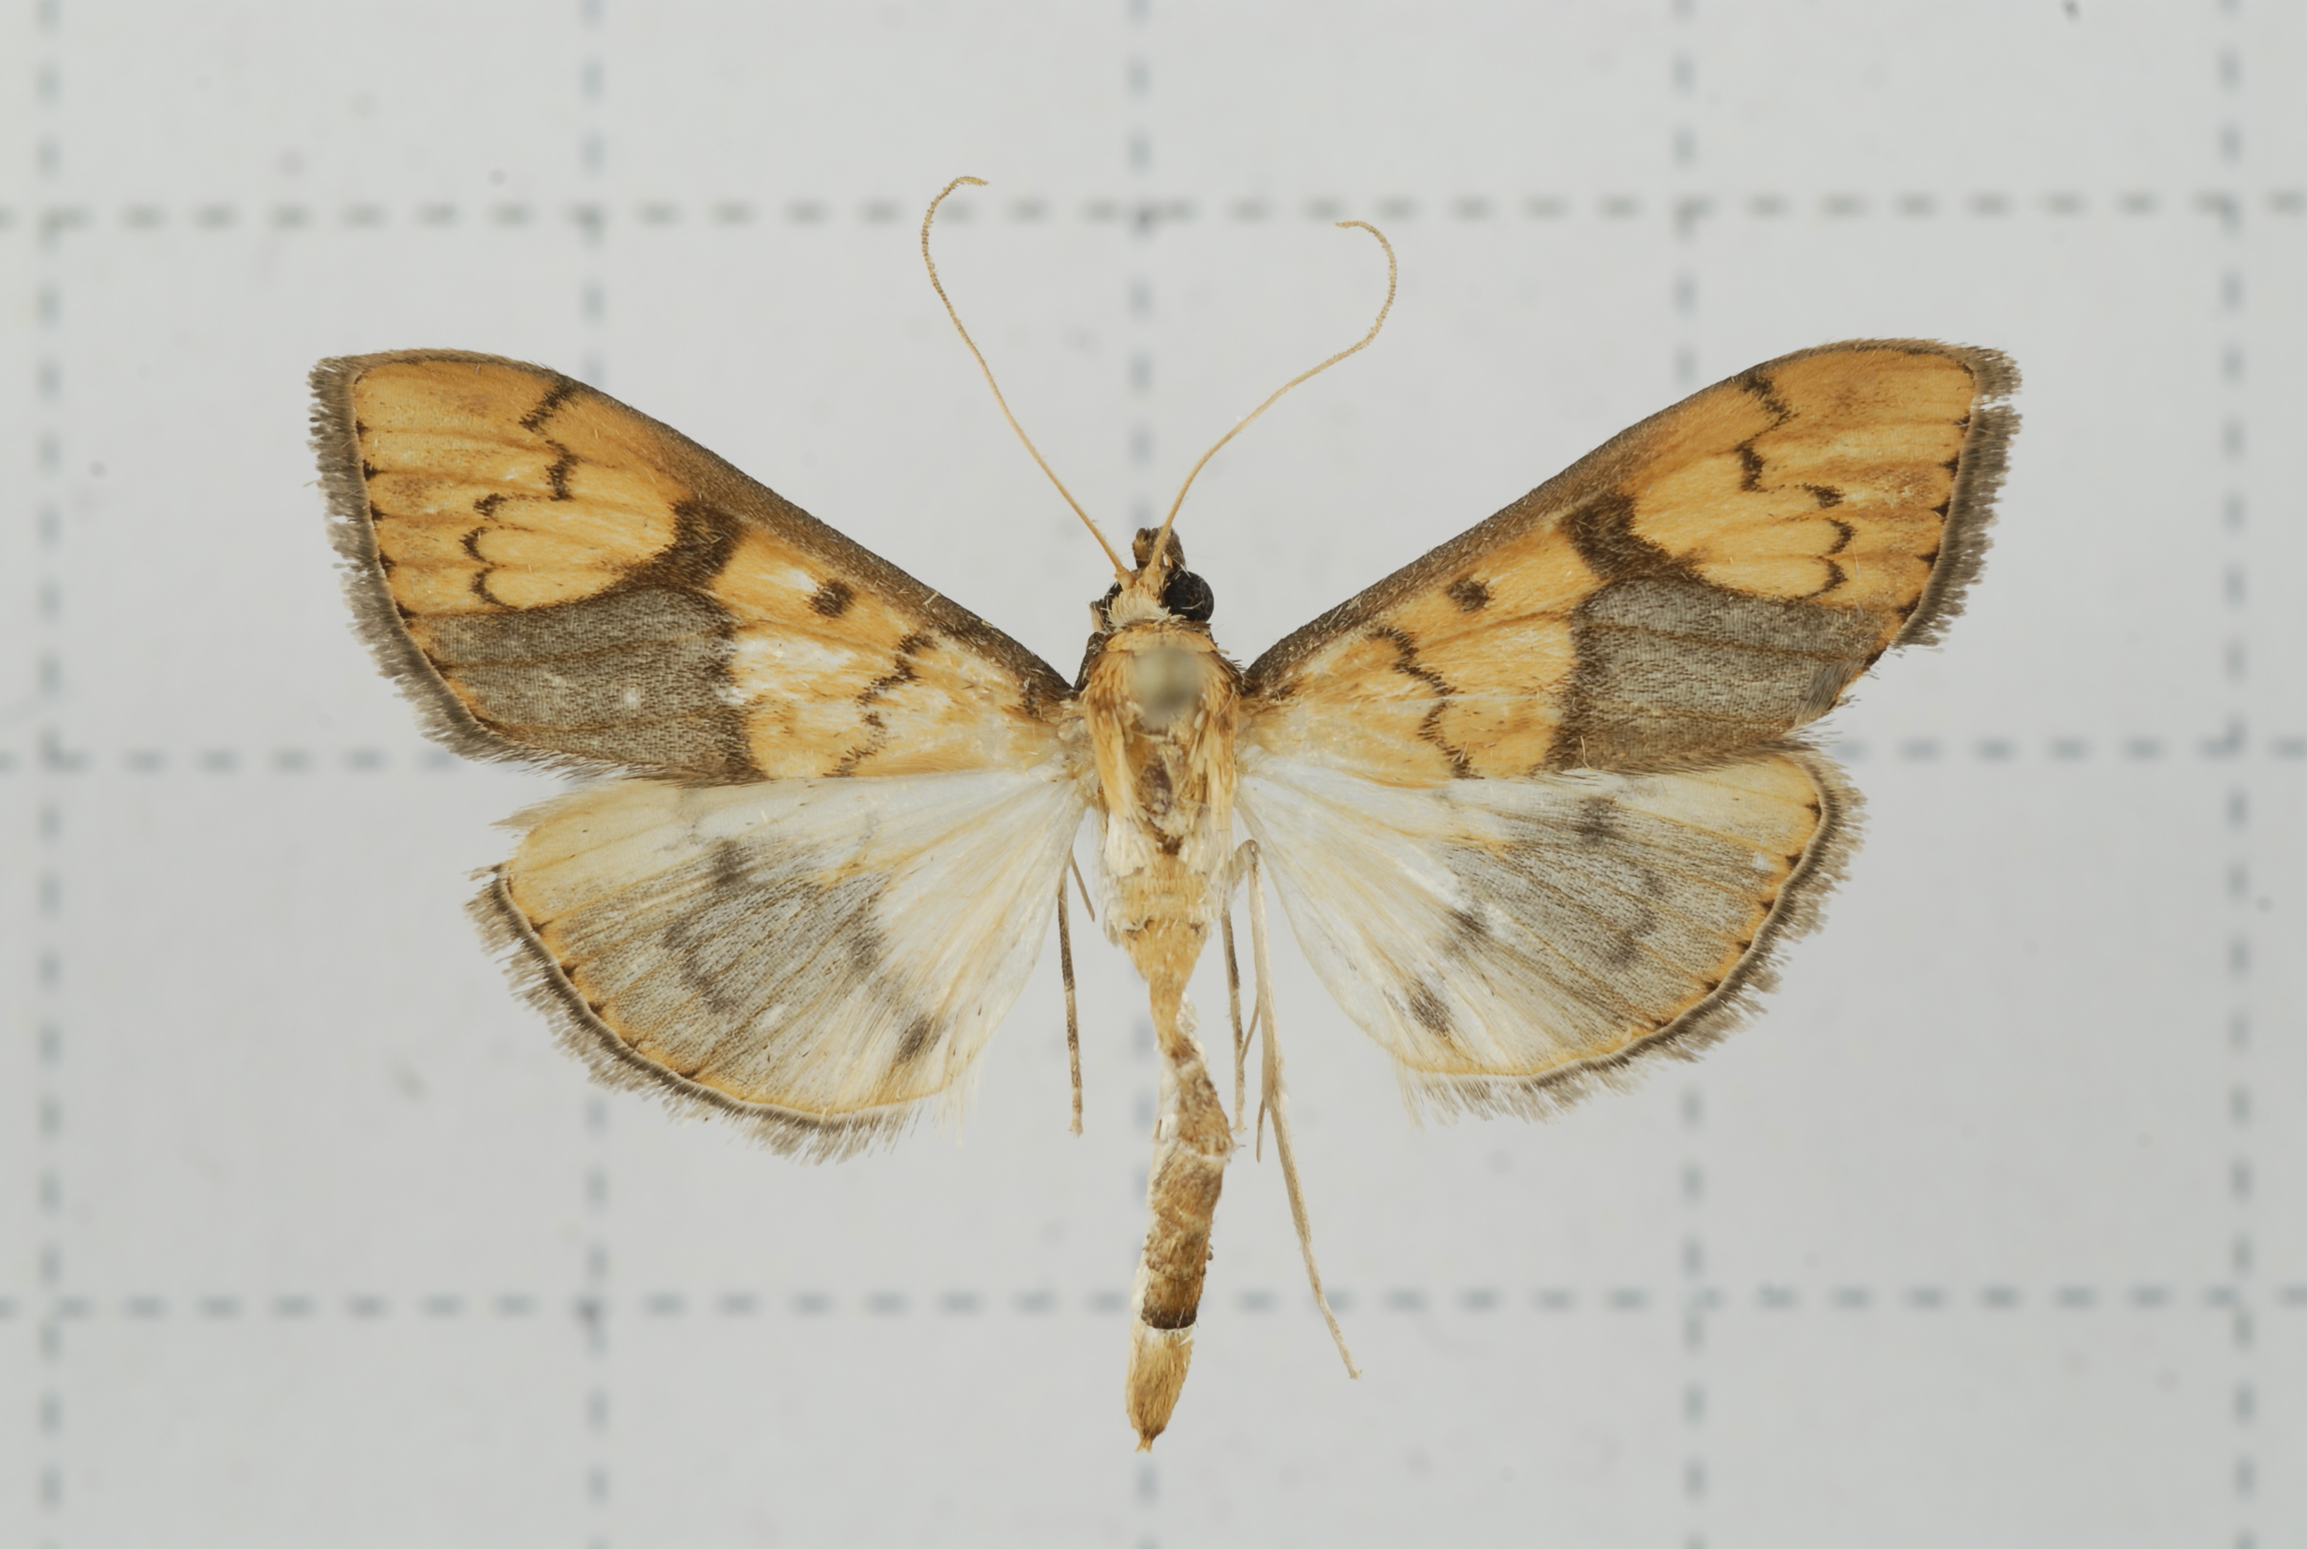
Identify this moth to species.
Patania characteristica
